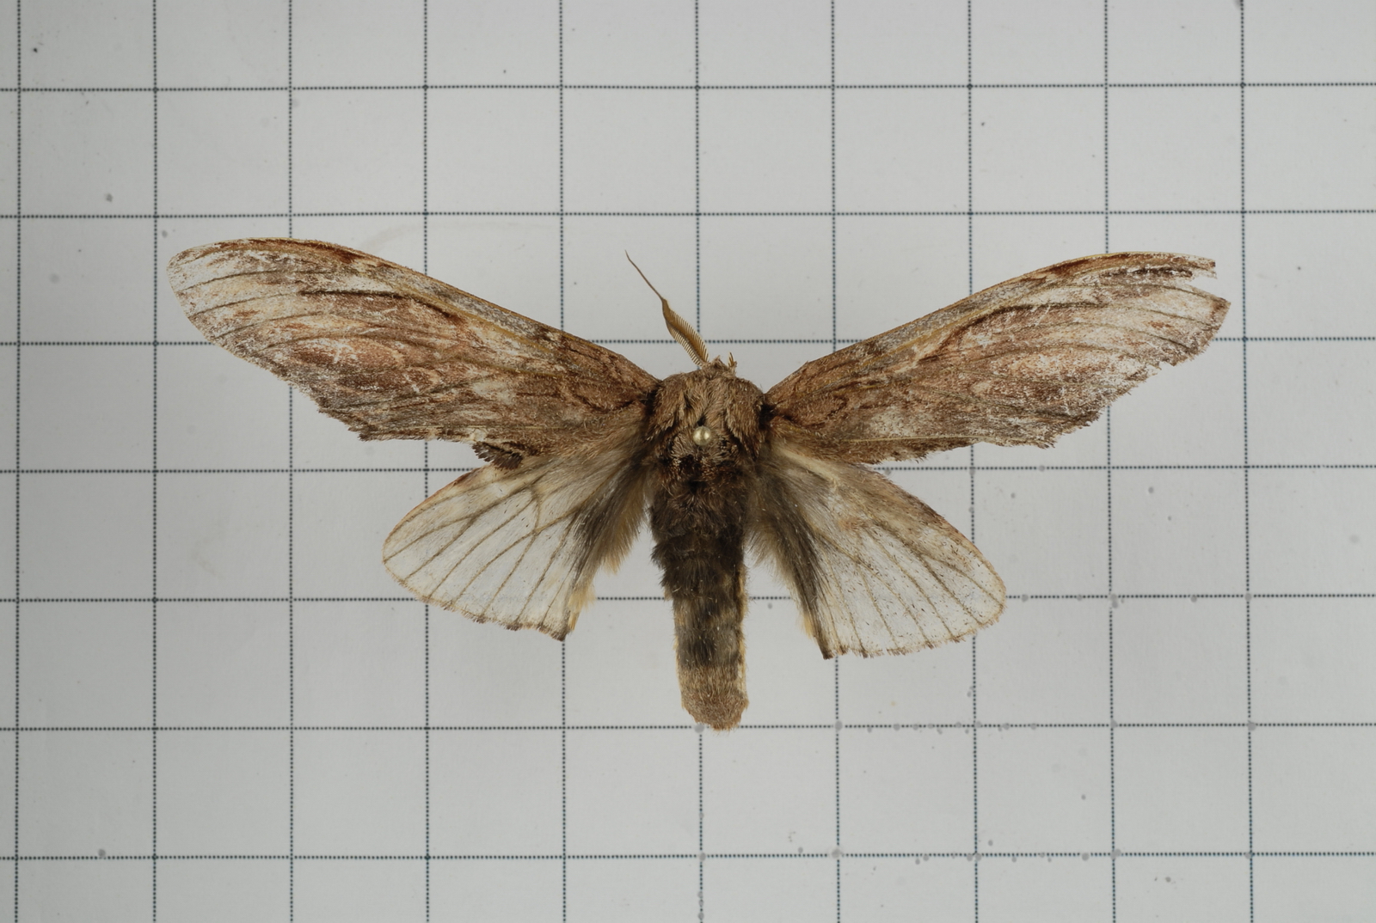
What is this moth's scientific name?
Acmeshachia gigantea
